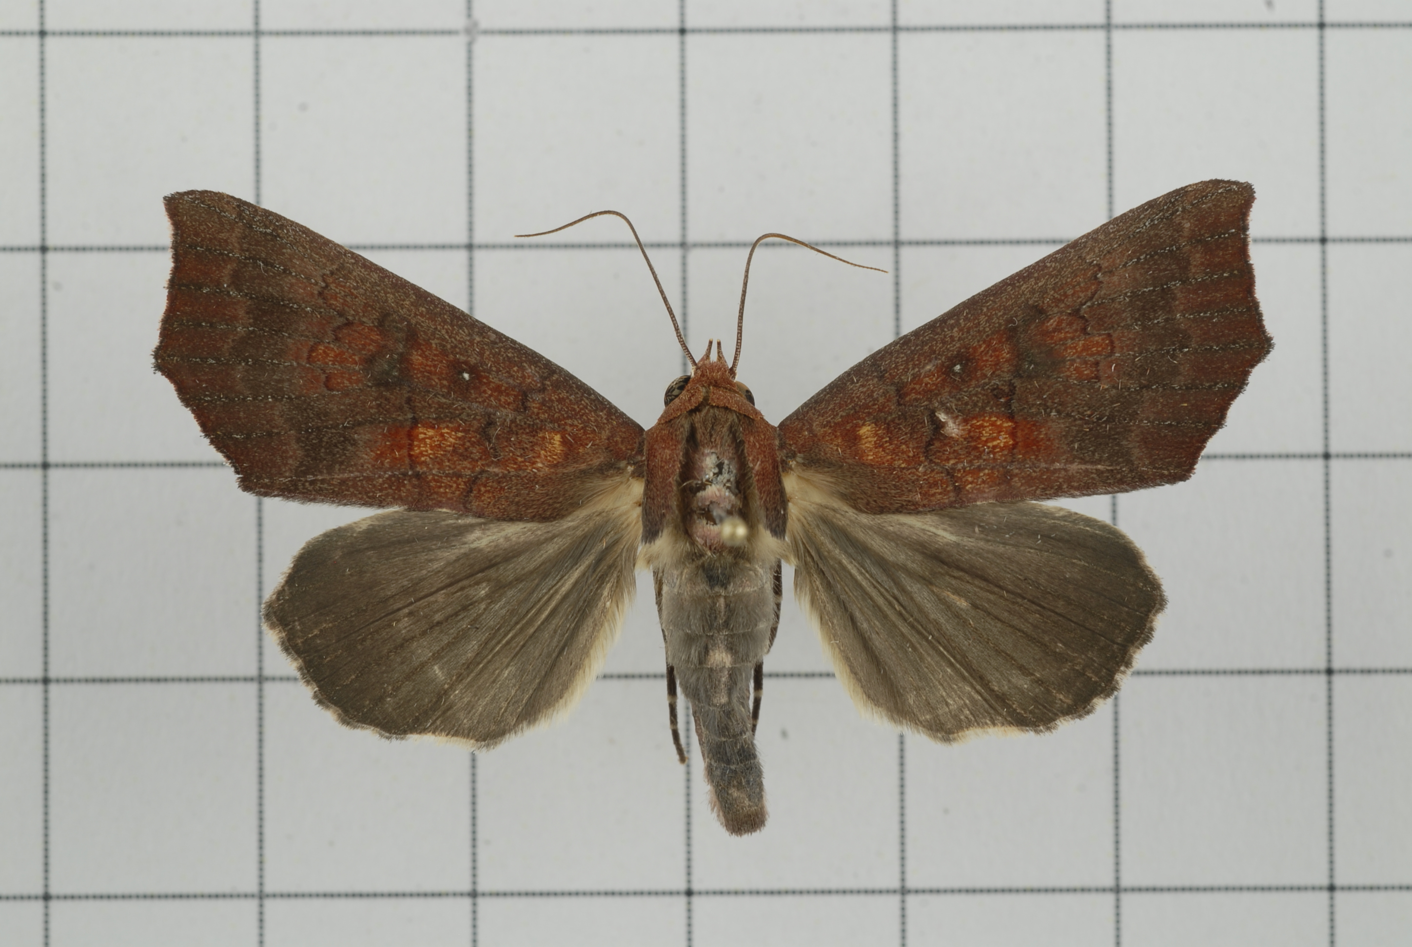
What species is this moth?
Rusicada privata
